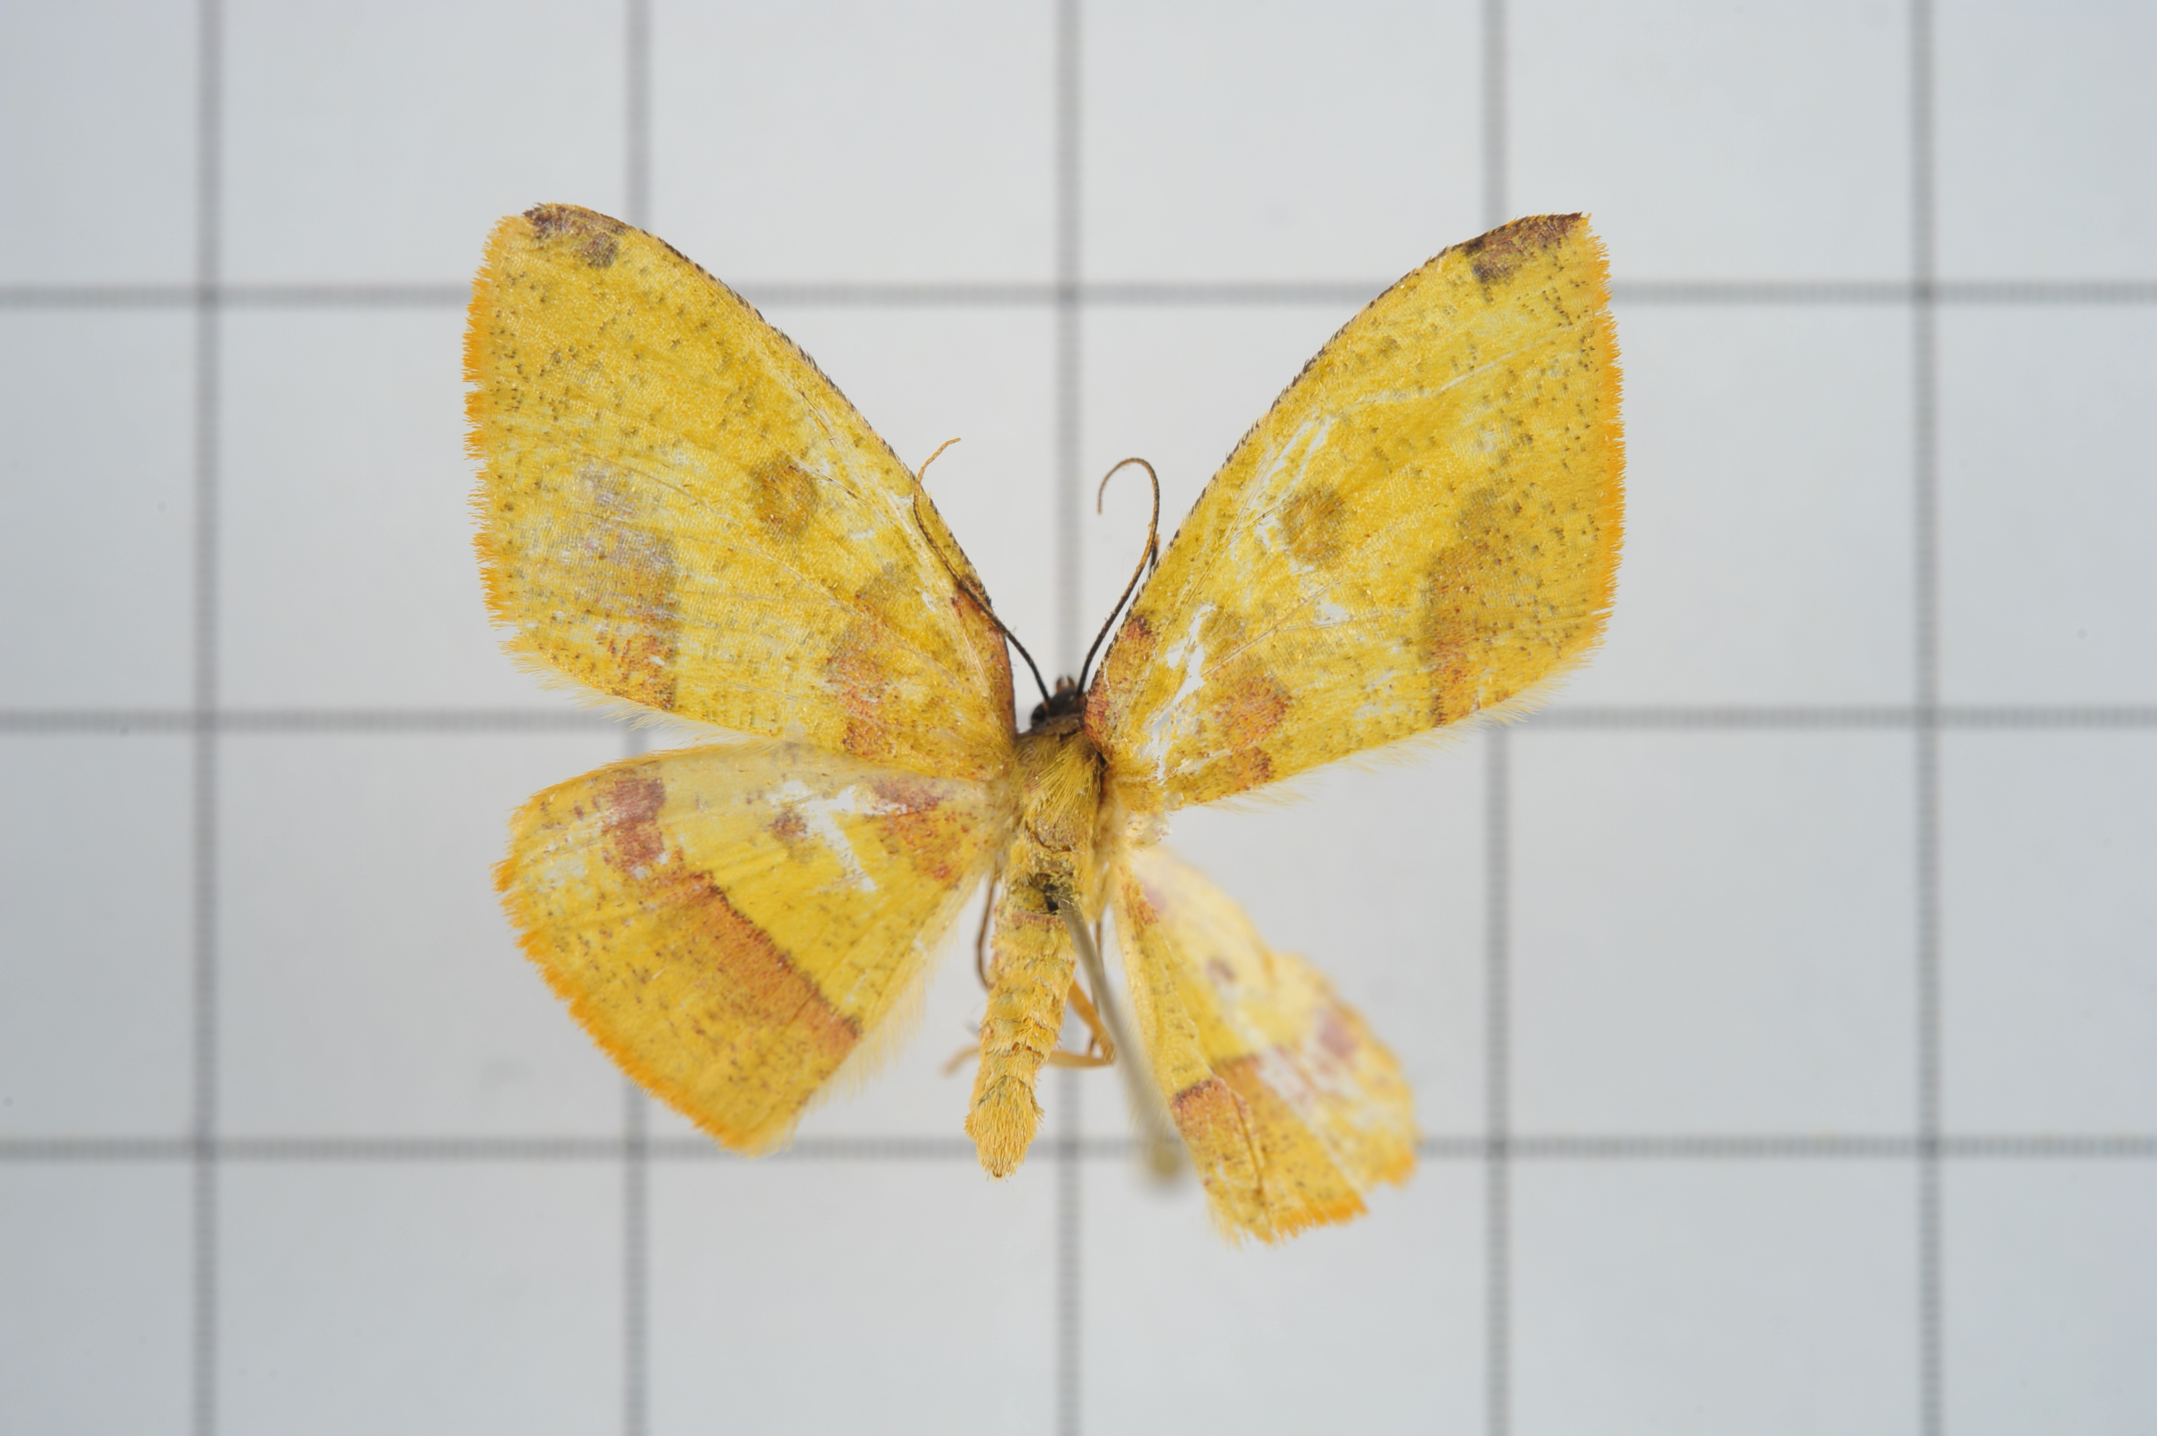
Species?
Heterolocha coccinea
